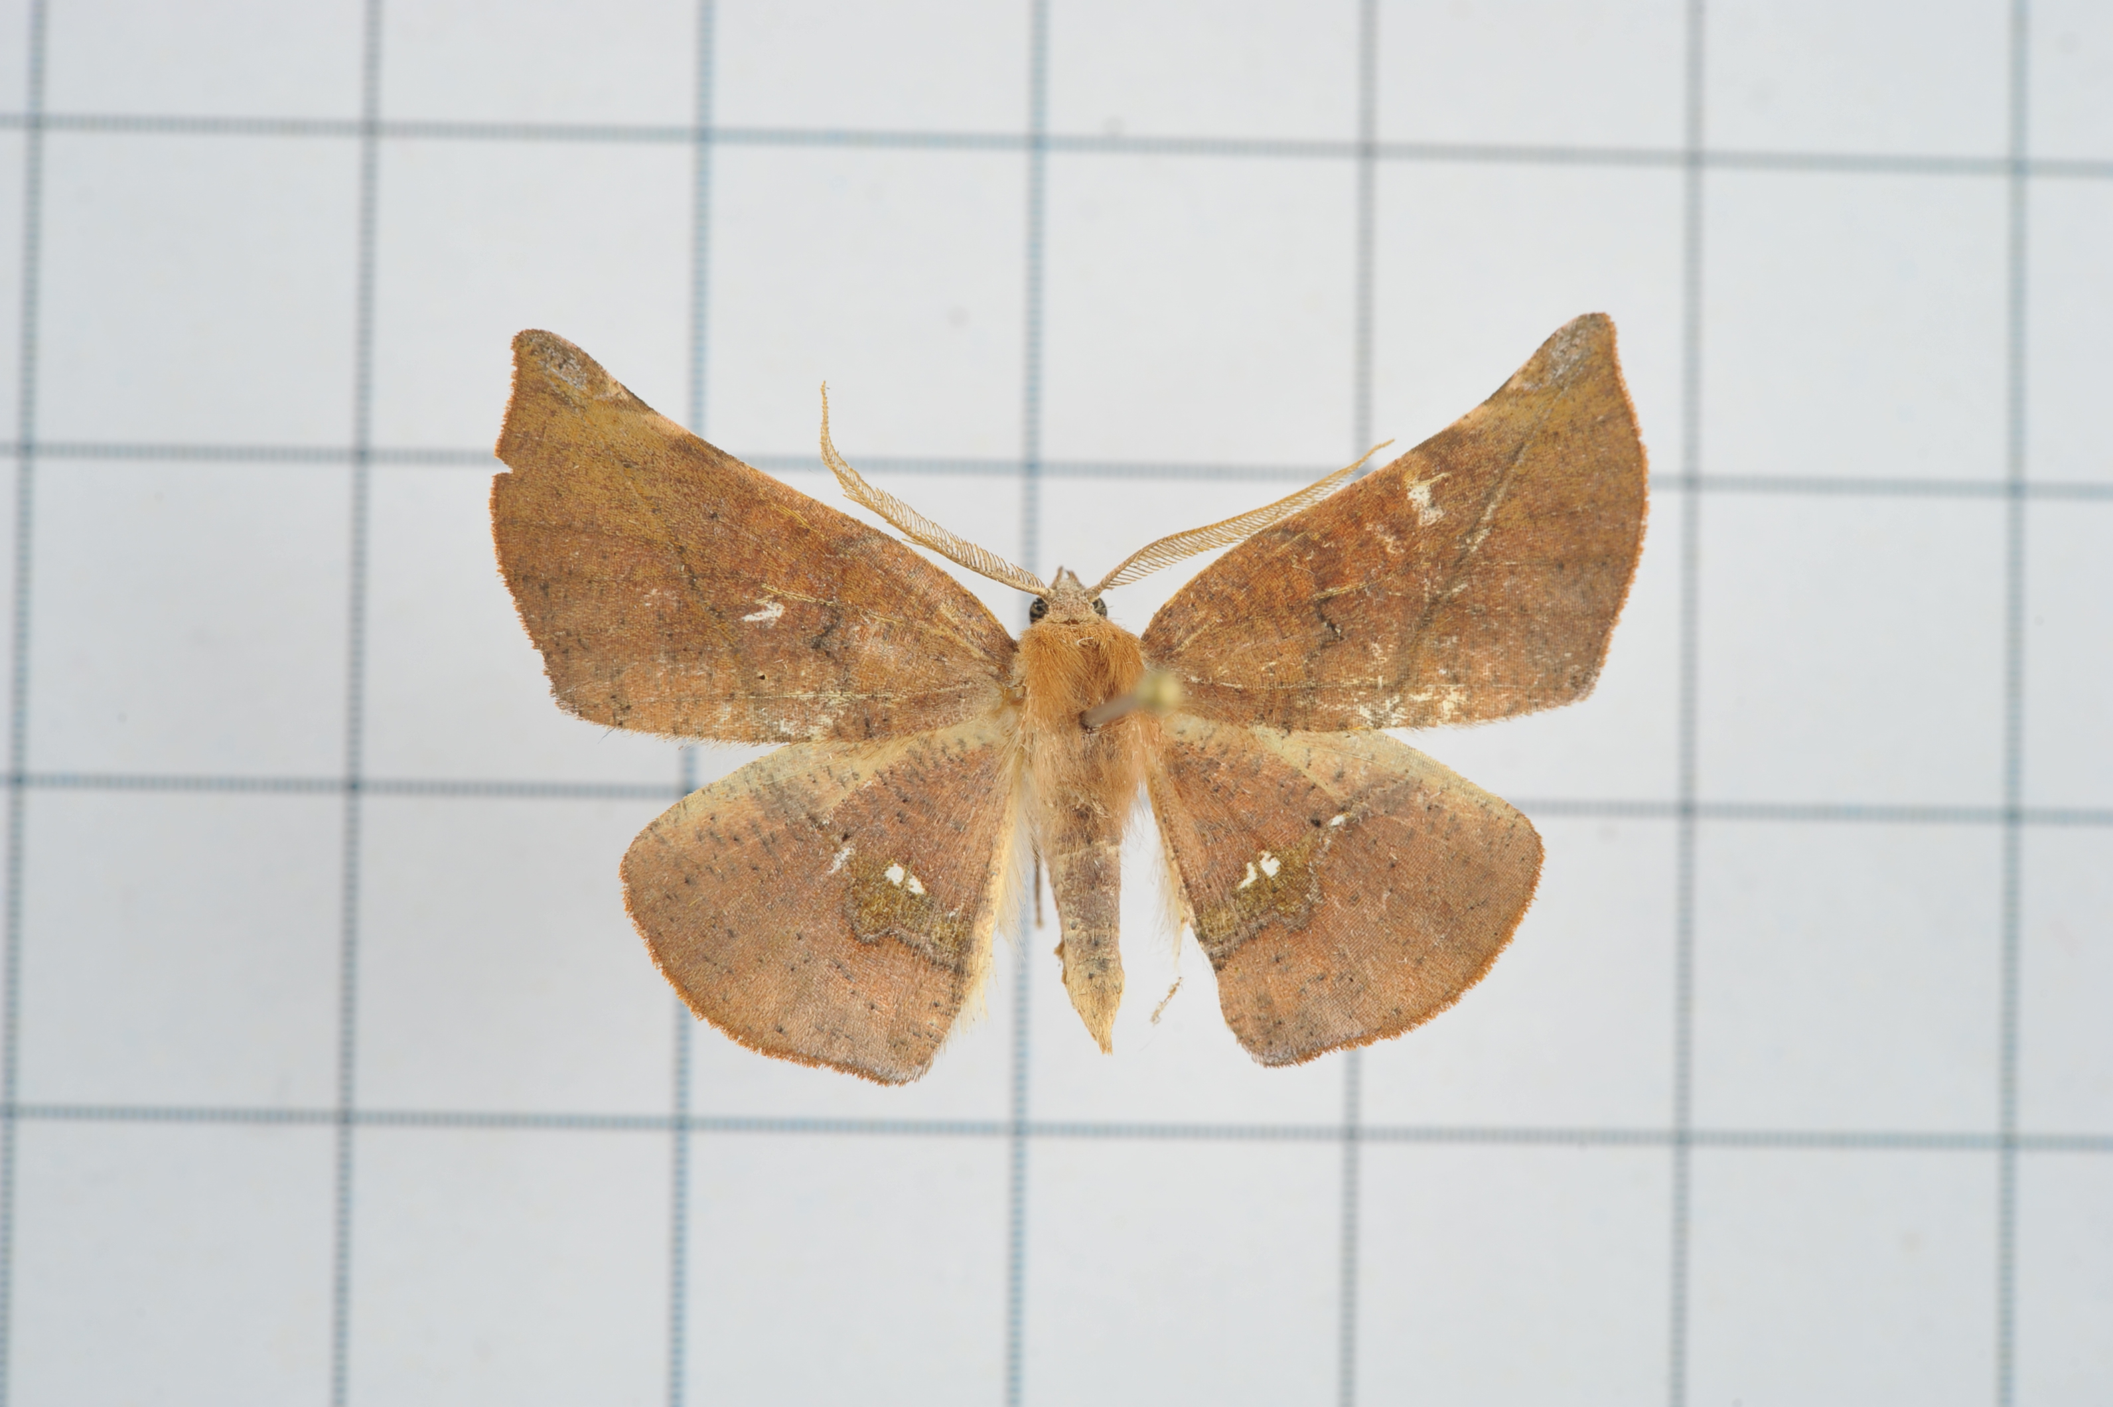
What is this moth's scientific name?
Garaeus apicata formosanus
